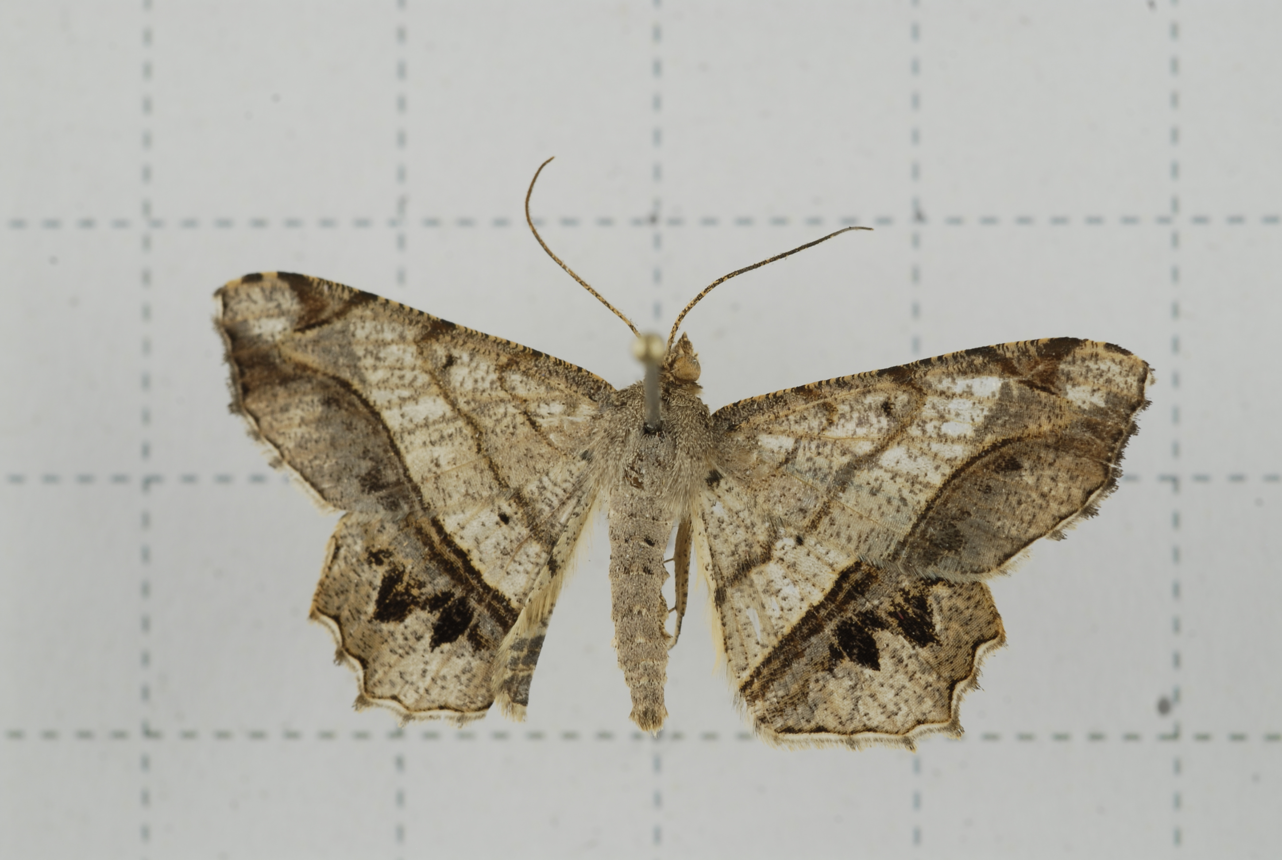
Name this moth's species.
Chiasmia intermediaria
